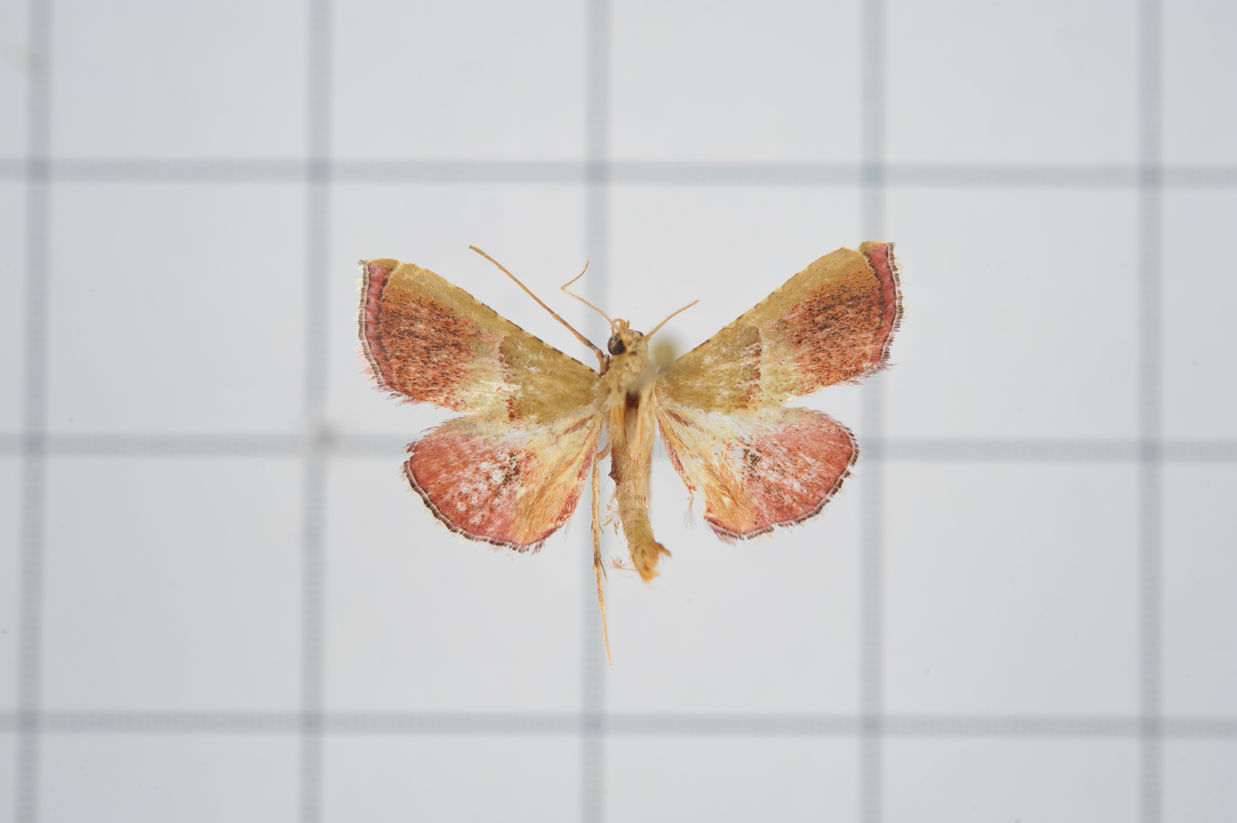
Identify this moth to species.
Endotricha consocia
